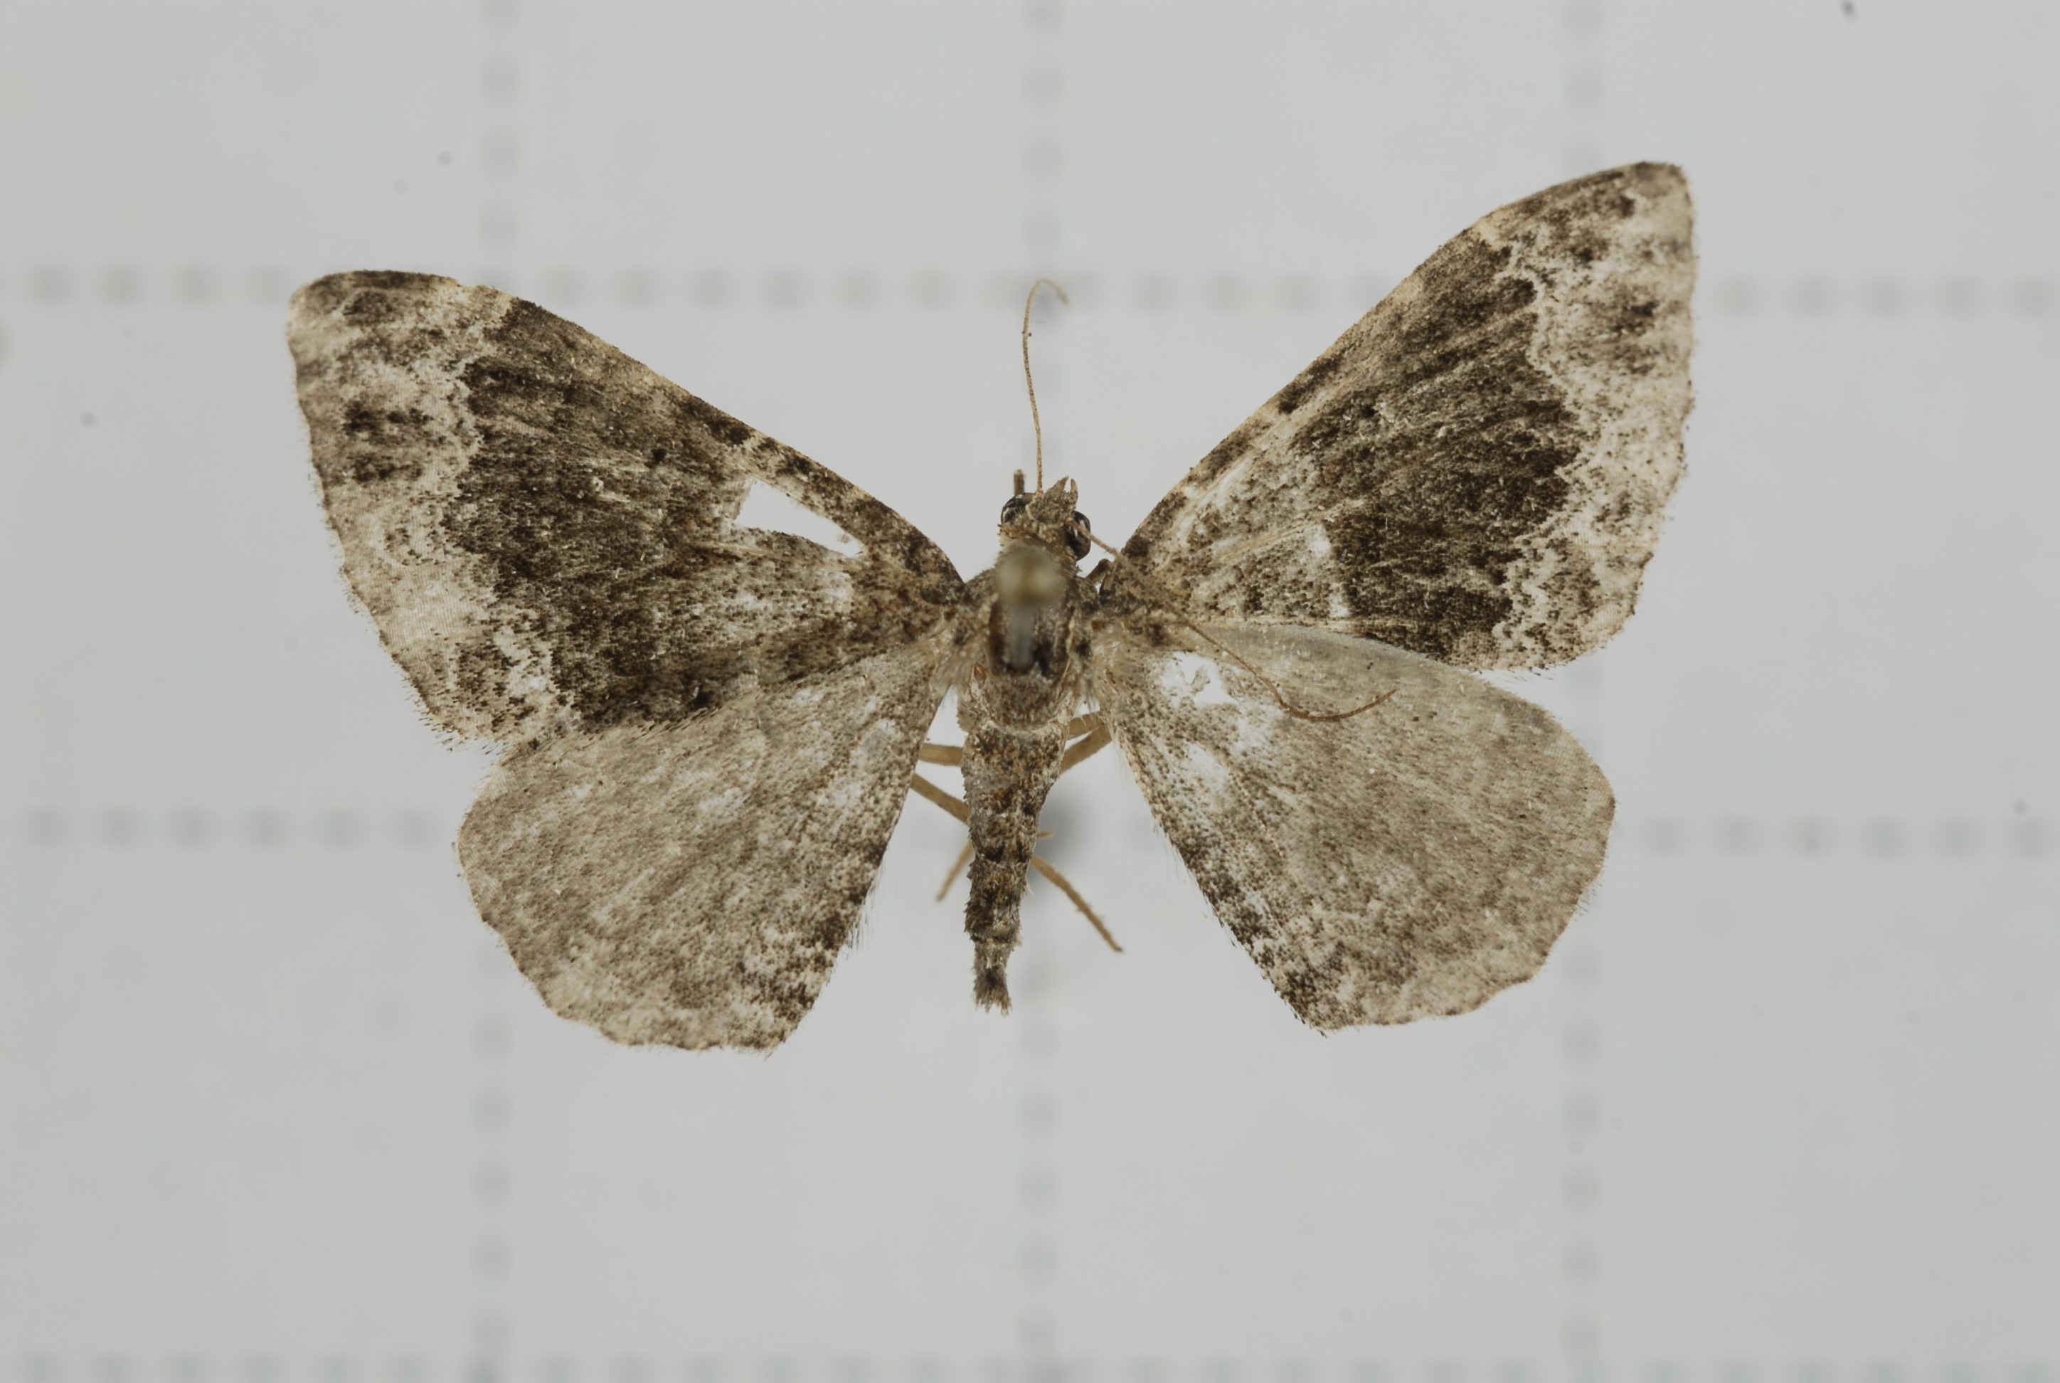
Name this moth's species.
Xanthorhoe saturata
